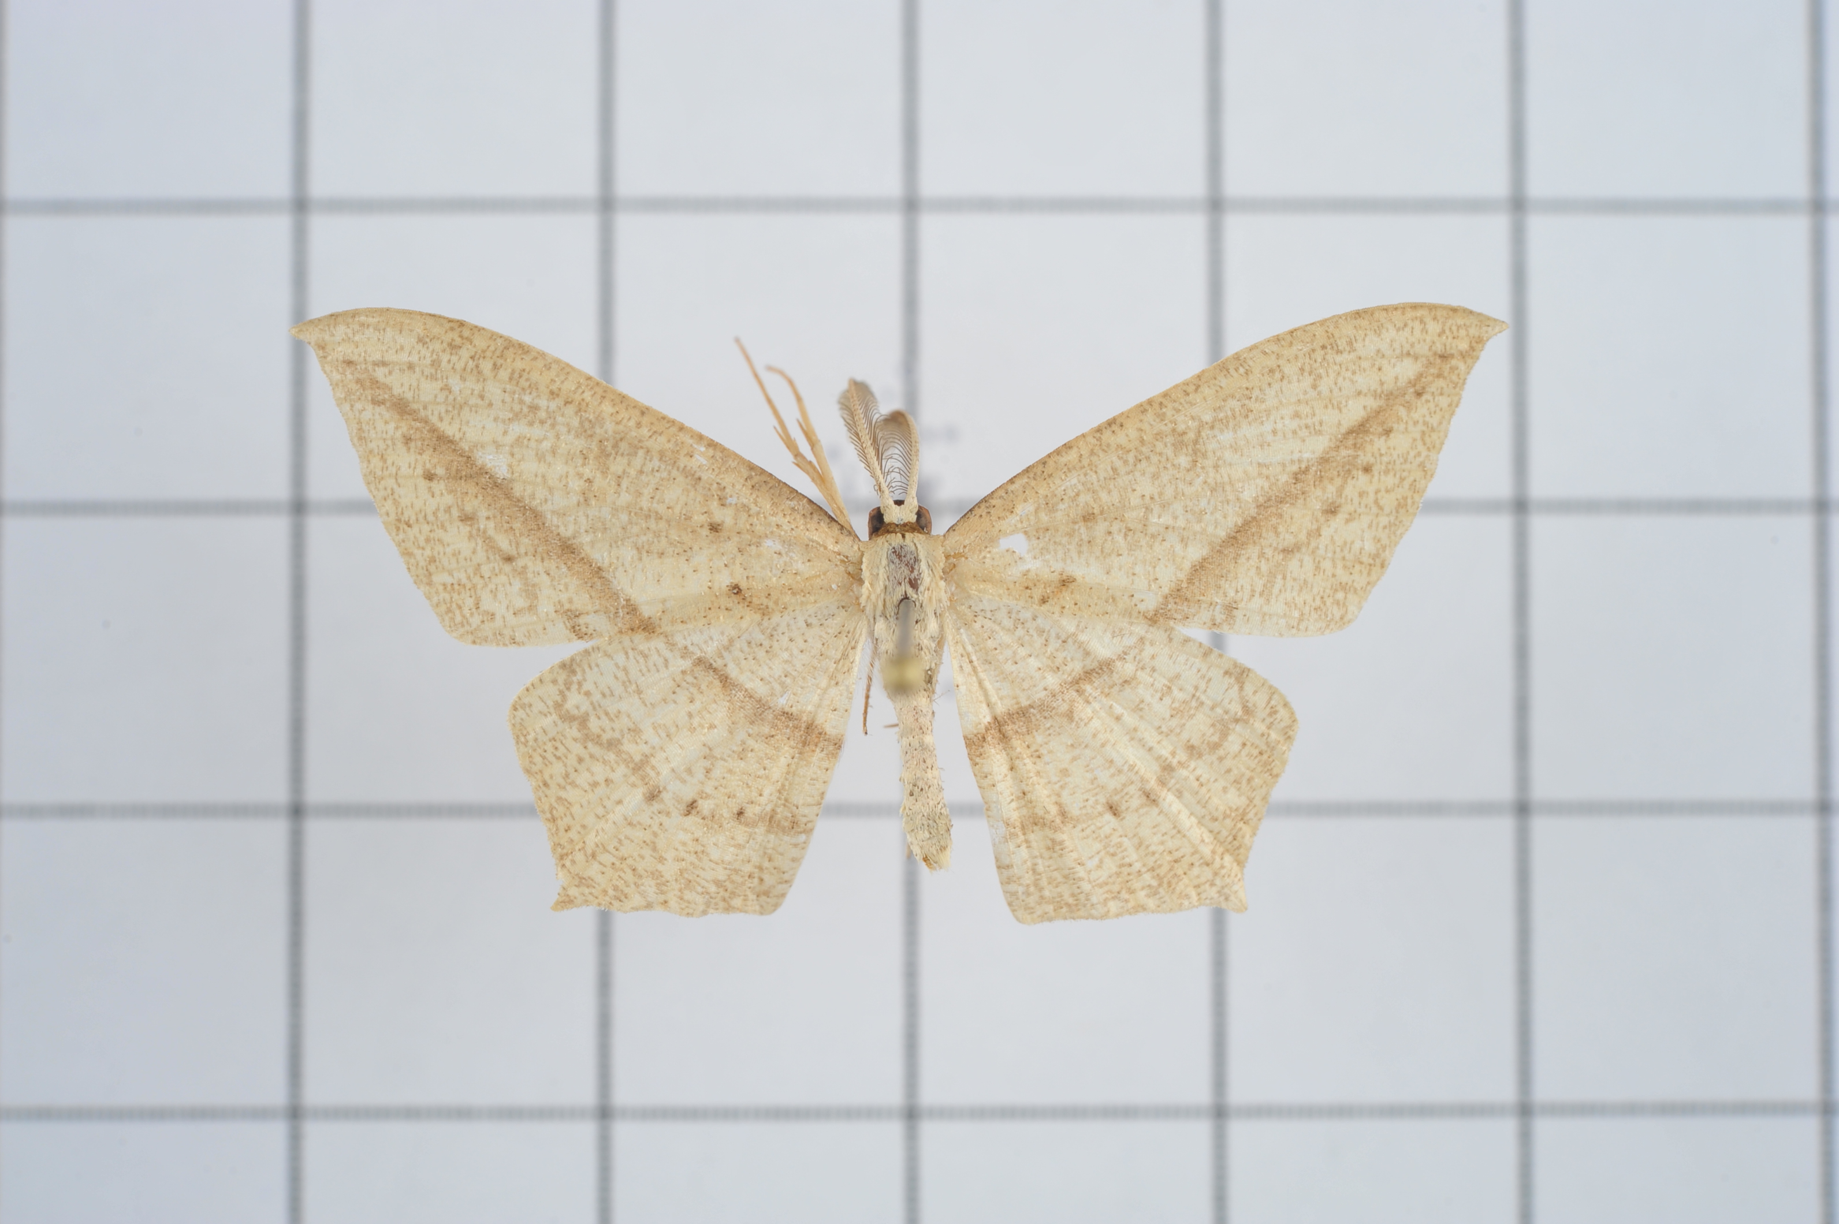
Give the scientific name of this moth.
Timandra stueningi
